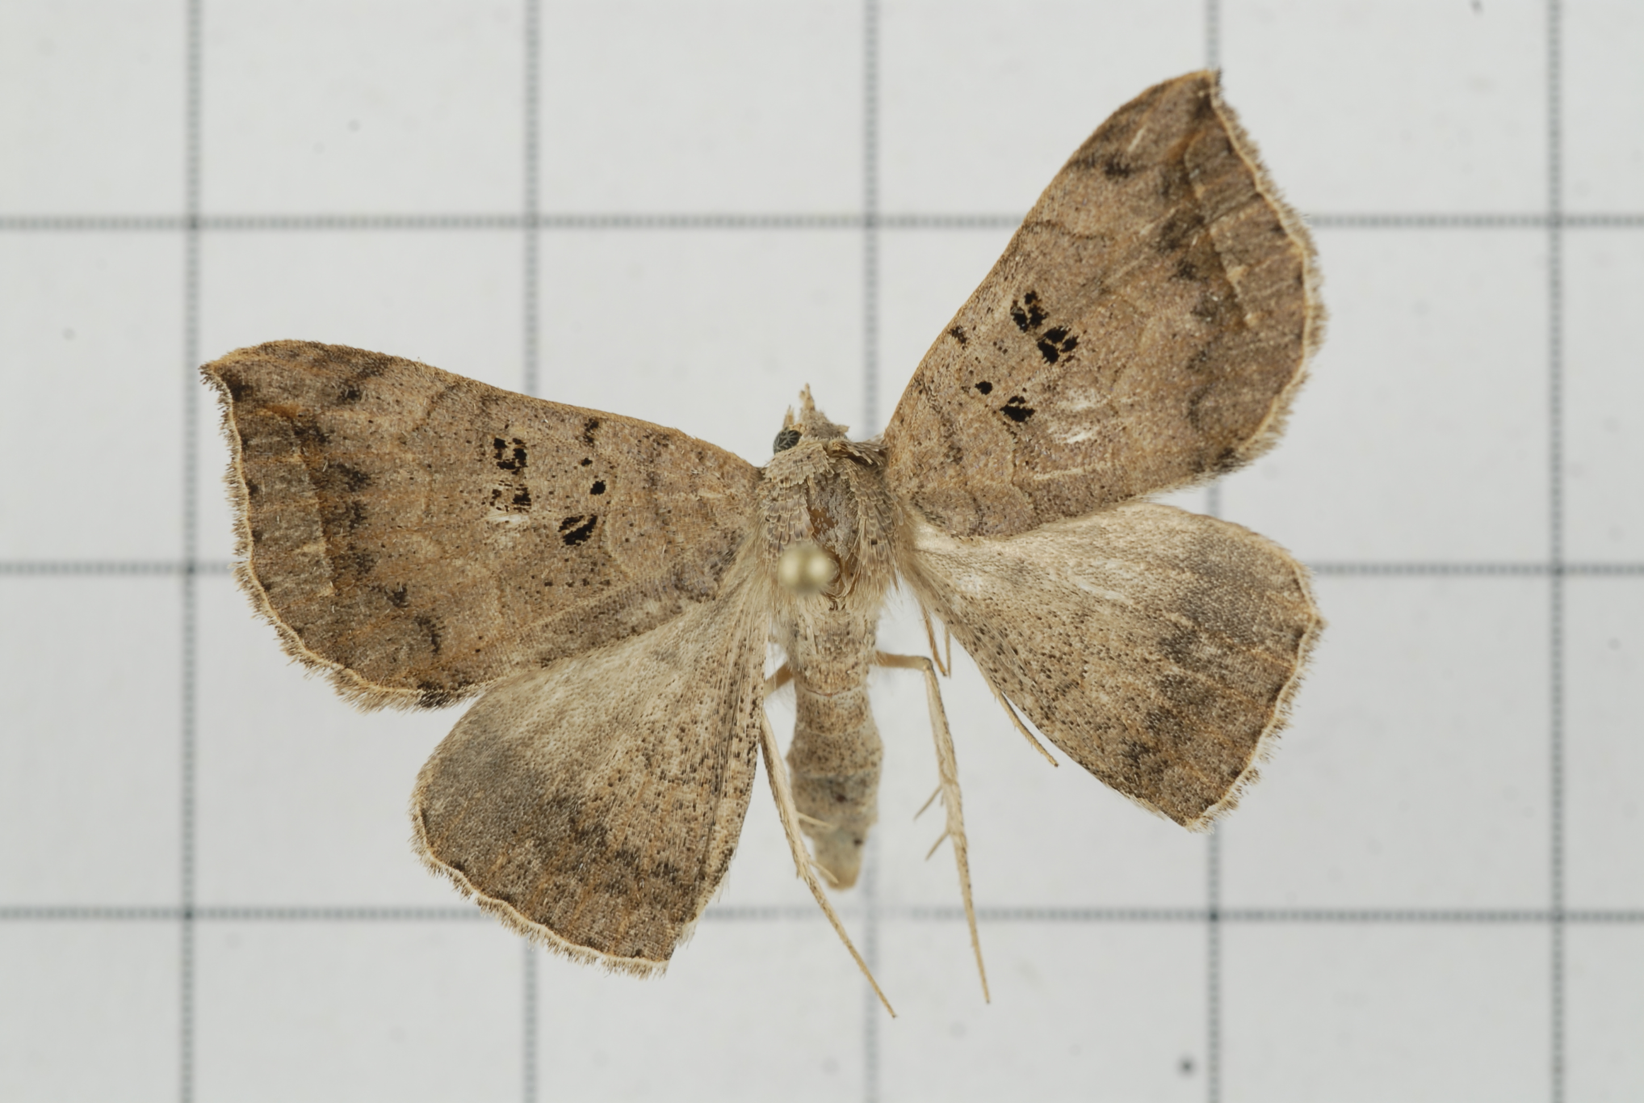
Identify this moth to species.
Blasticorhinus rivulosa
